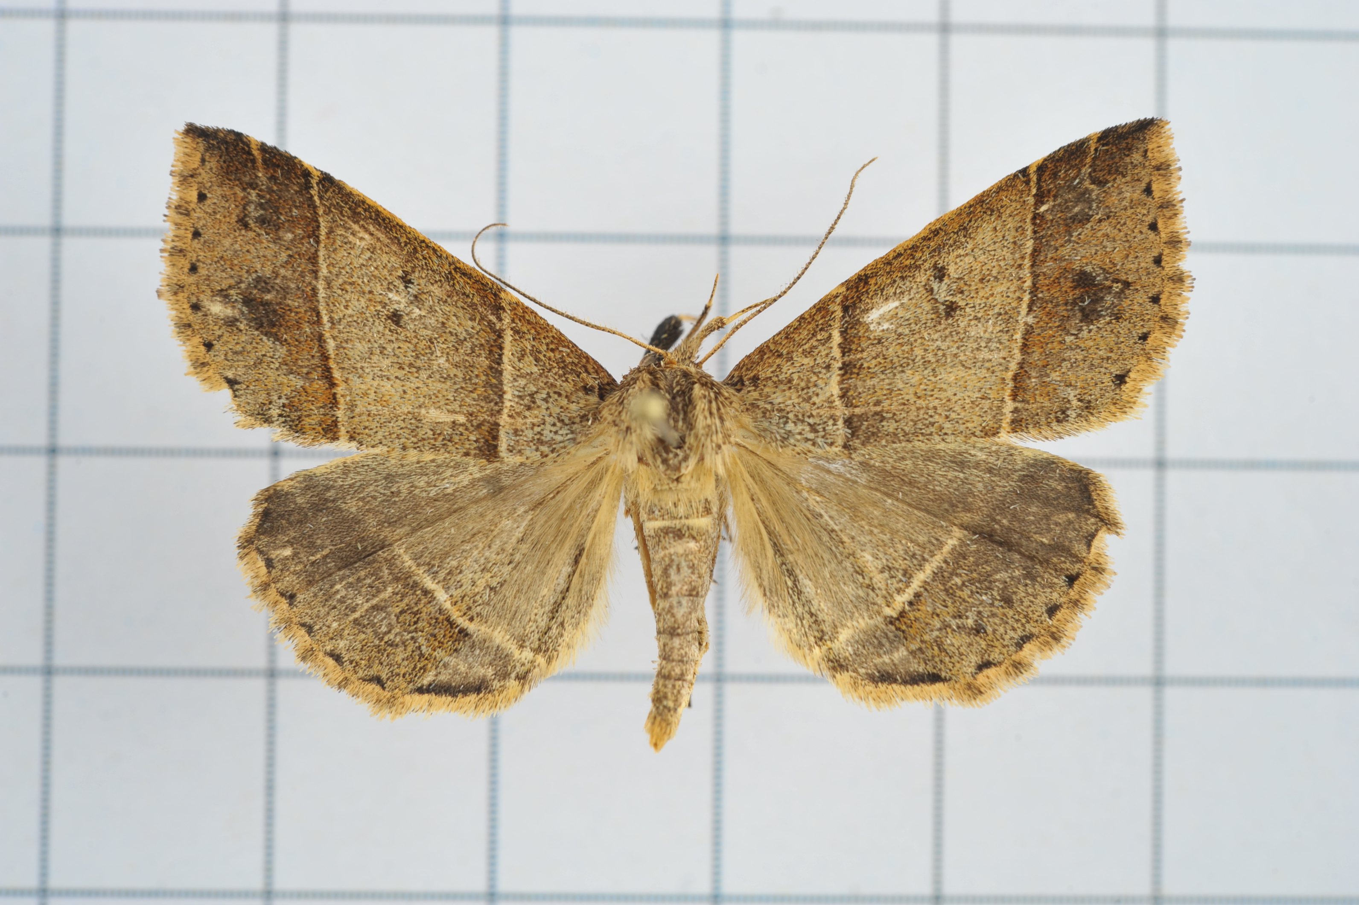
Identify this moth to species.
Bertula parallela
